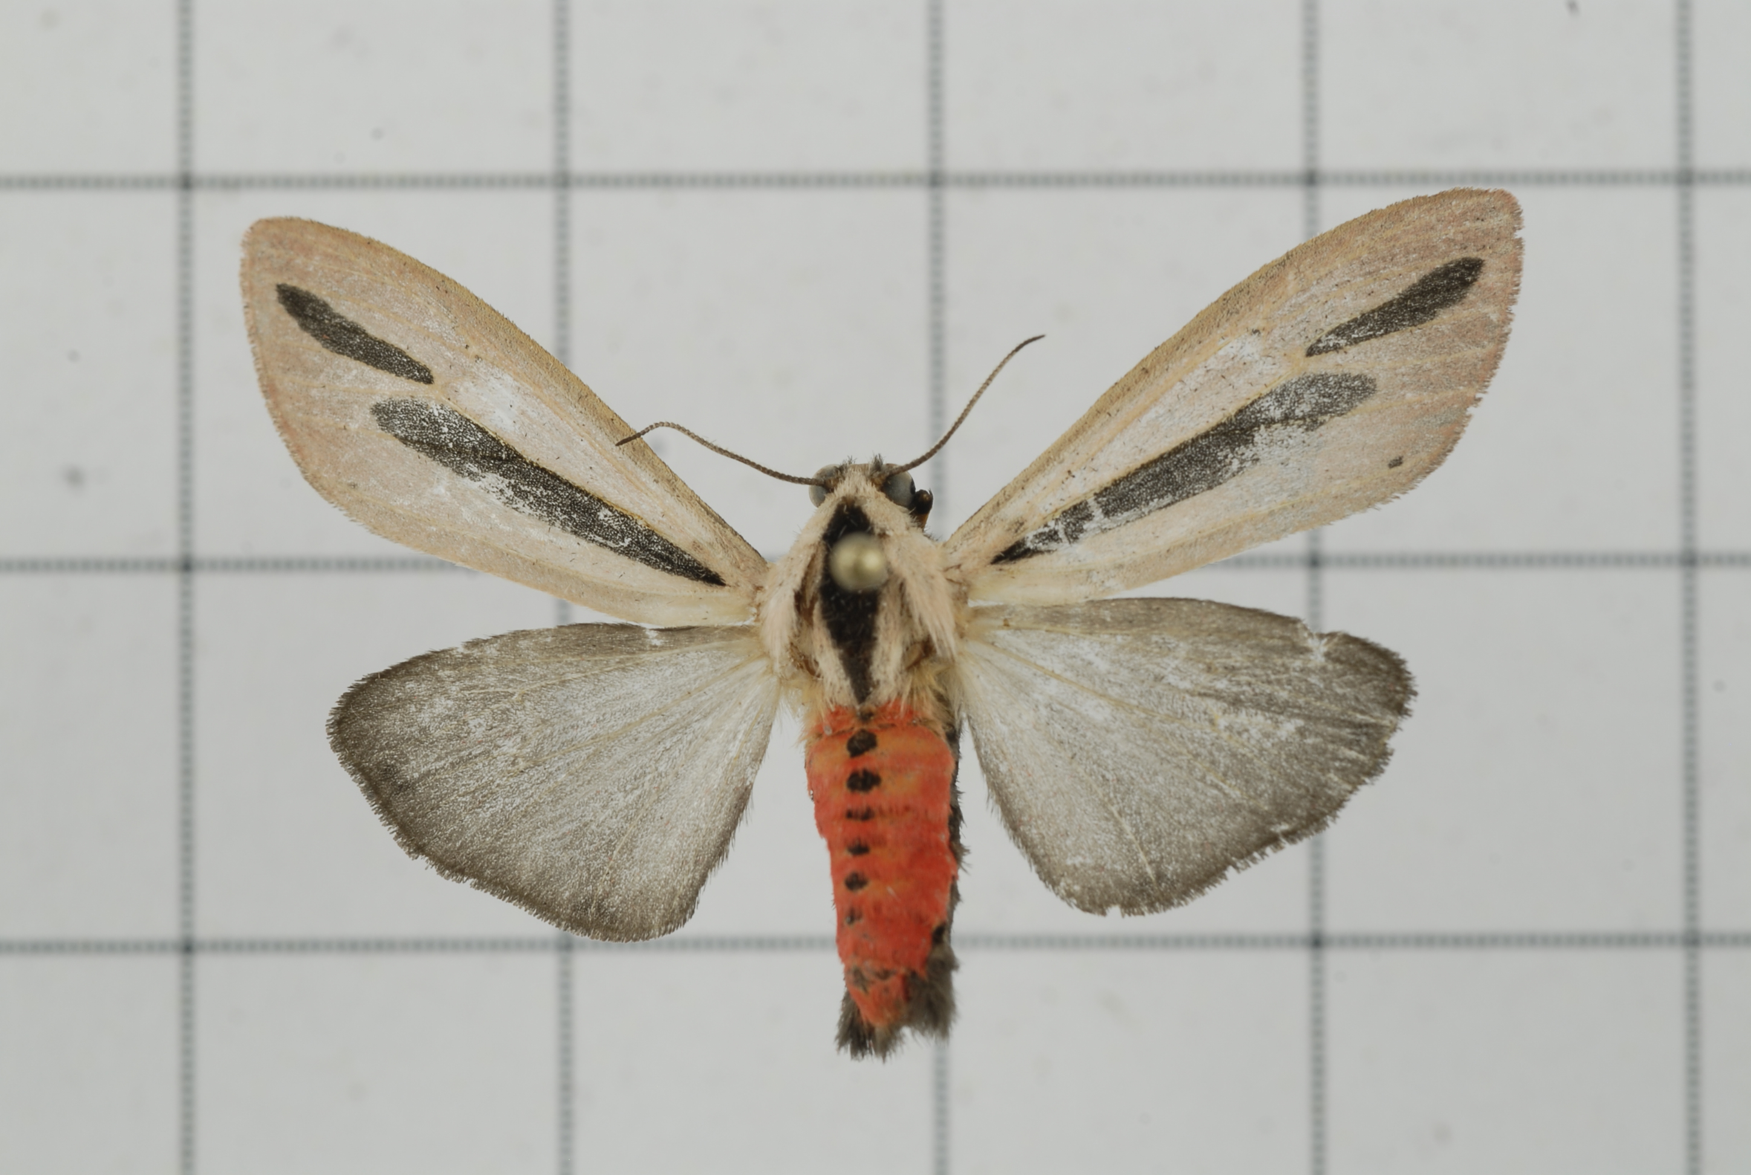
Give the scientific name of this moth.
Creatonotos gangis
